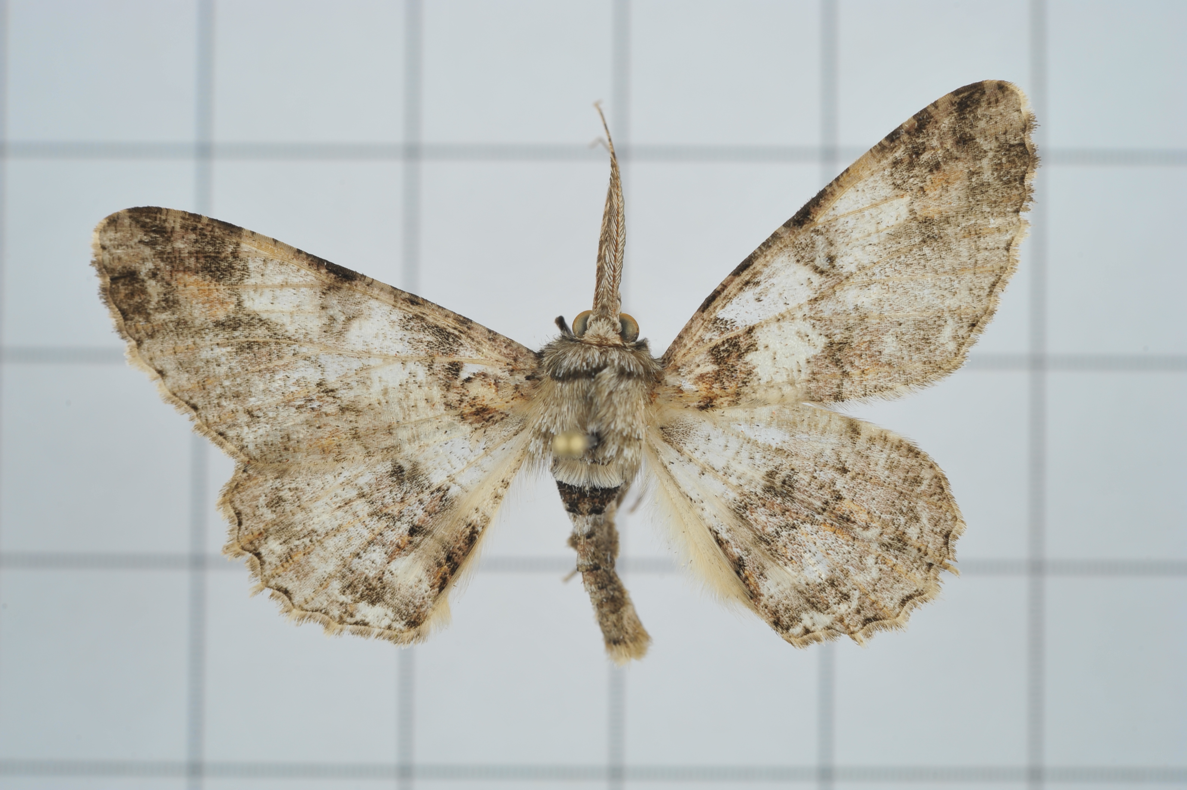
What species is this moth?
Cleora fraterna
